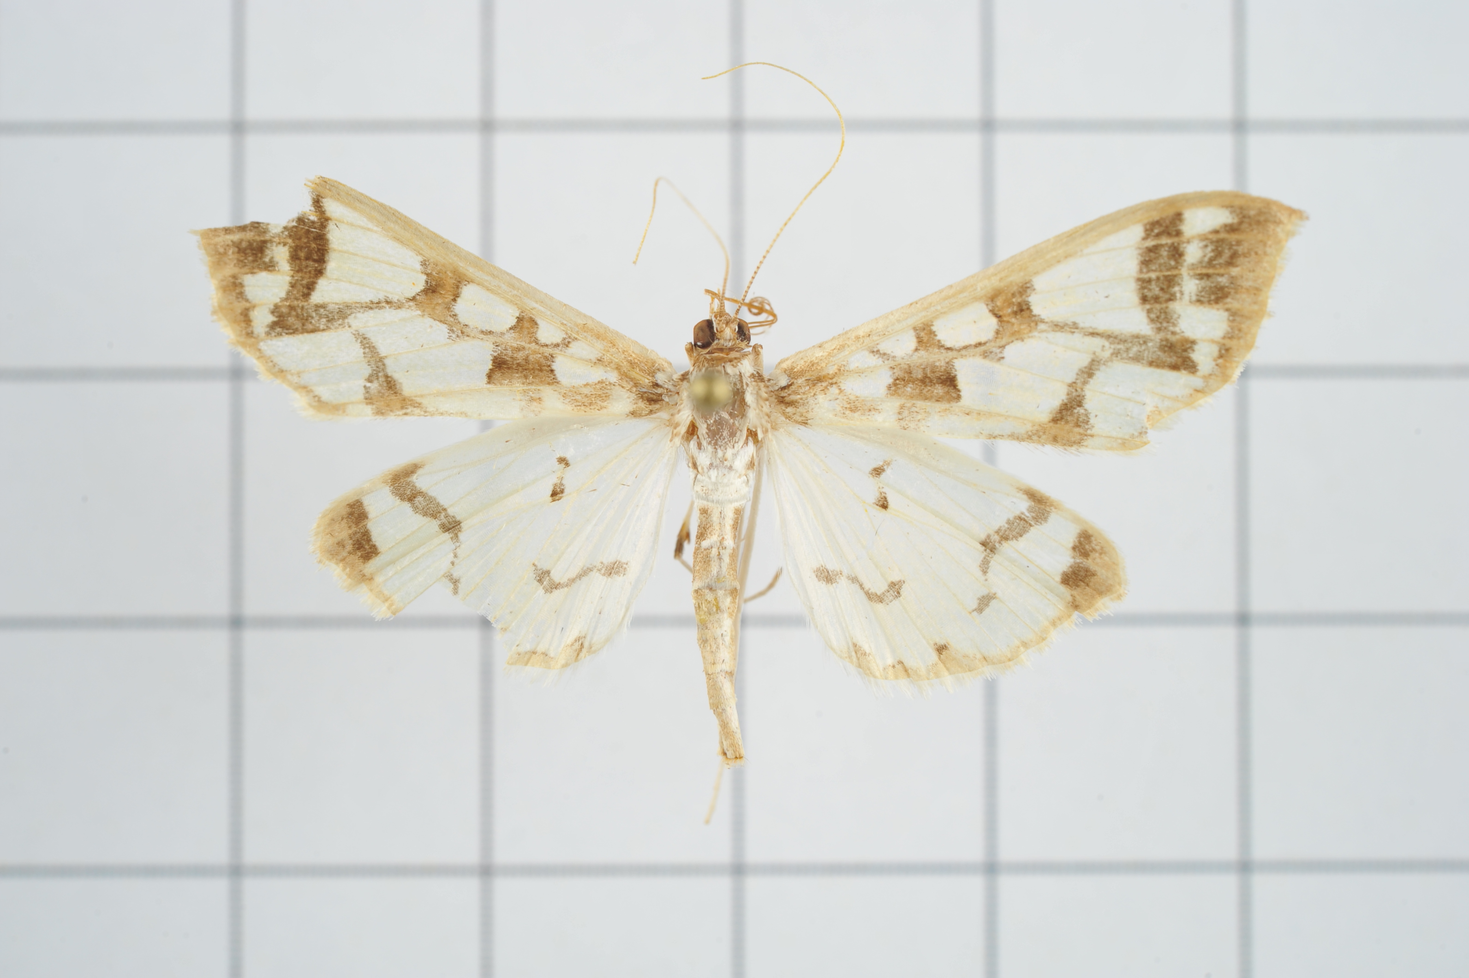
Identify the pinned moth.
Polythlipta maceratalis
